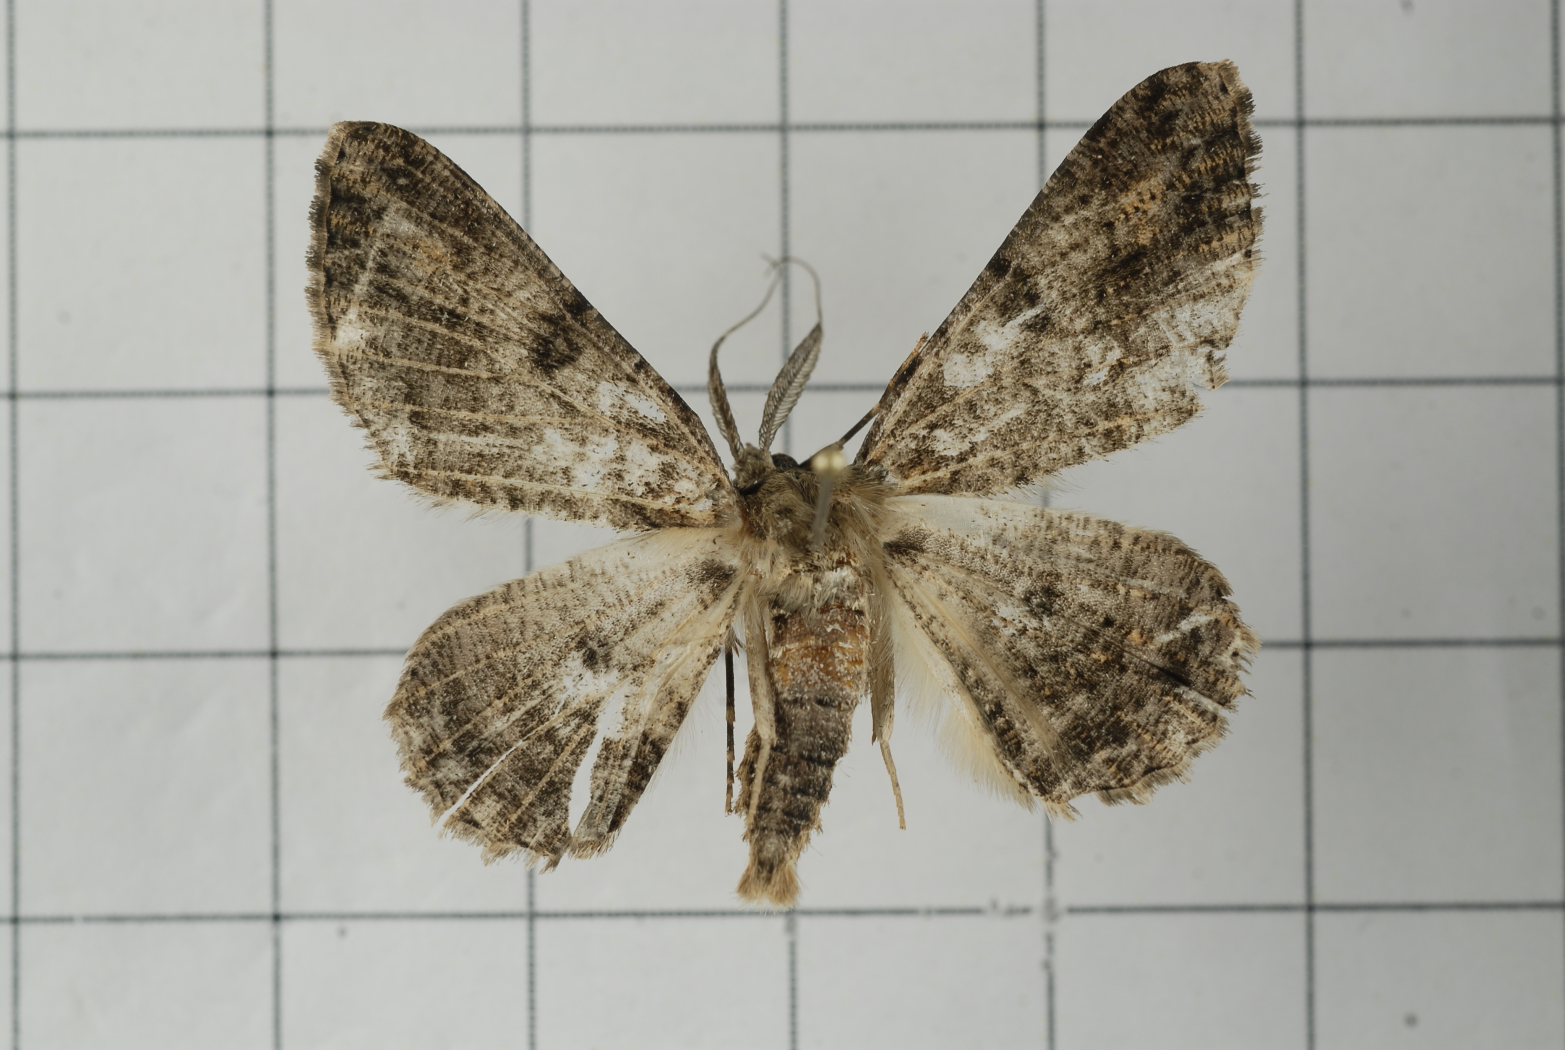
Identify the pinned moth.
Cleora alienaria
